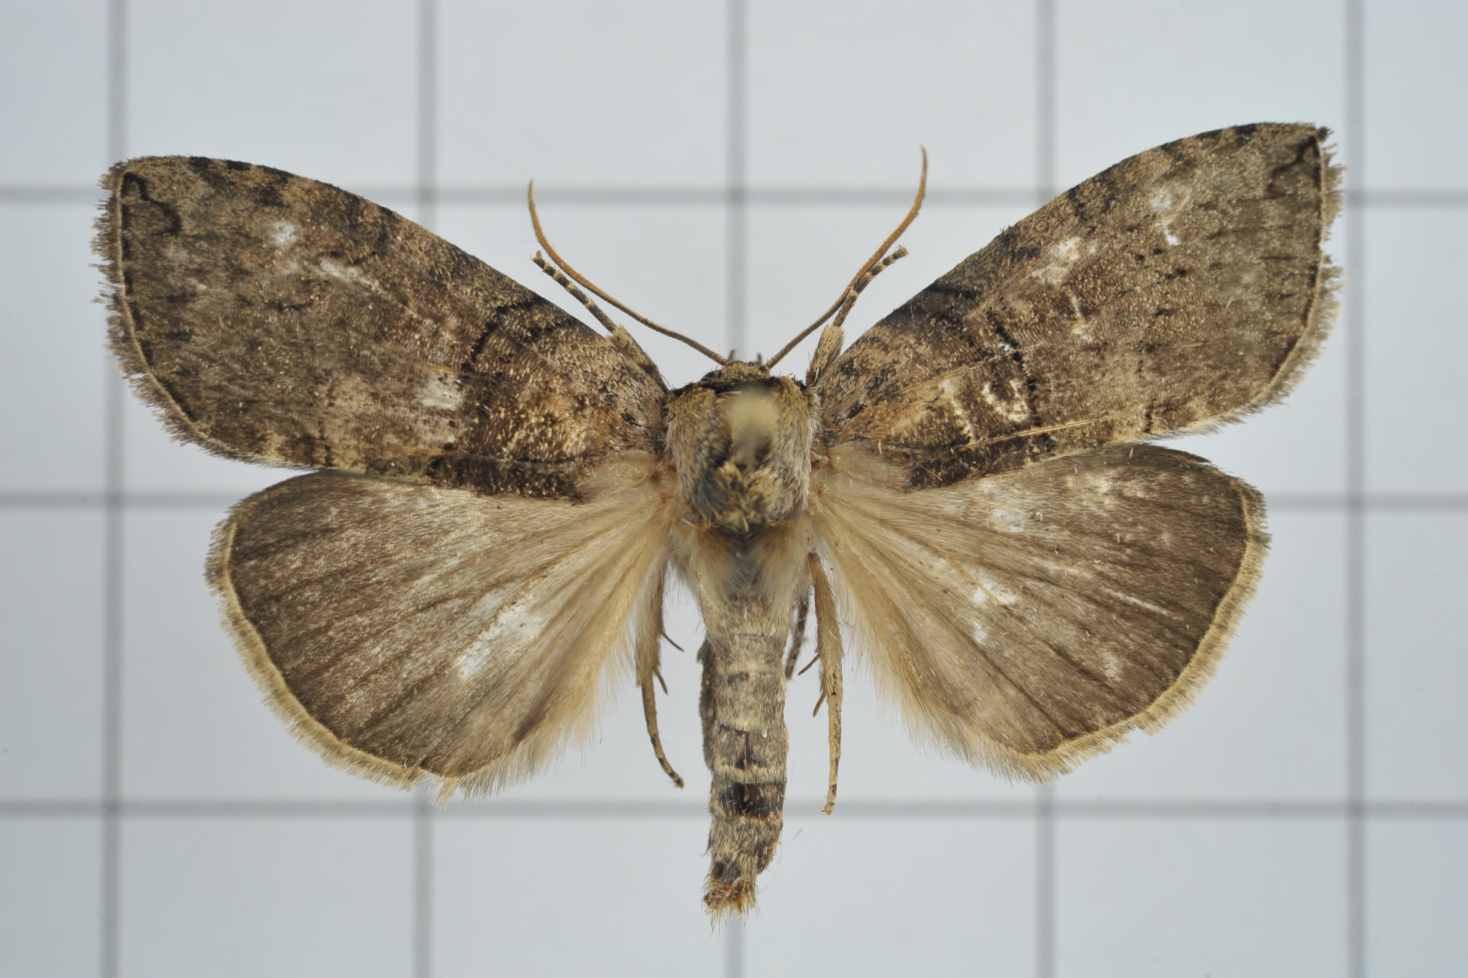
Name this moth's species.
Horipsestis aenea aenea
